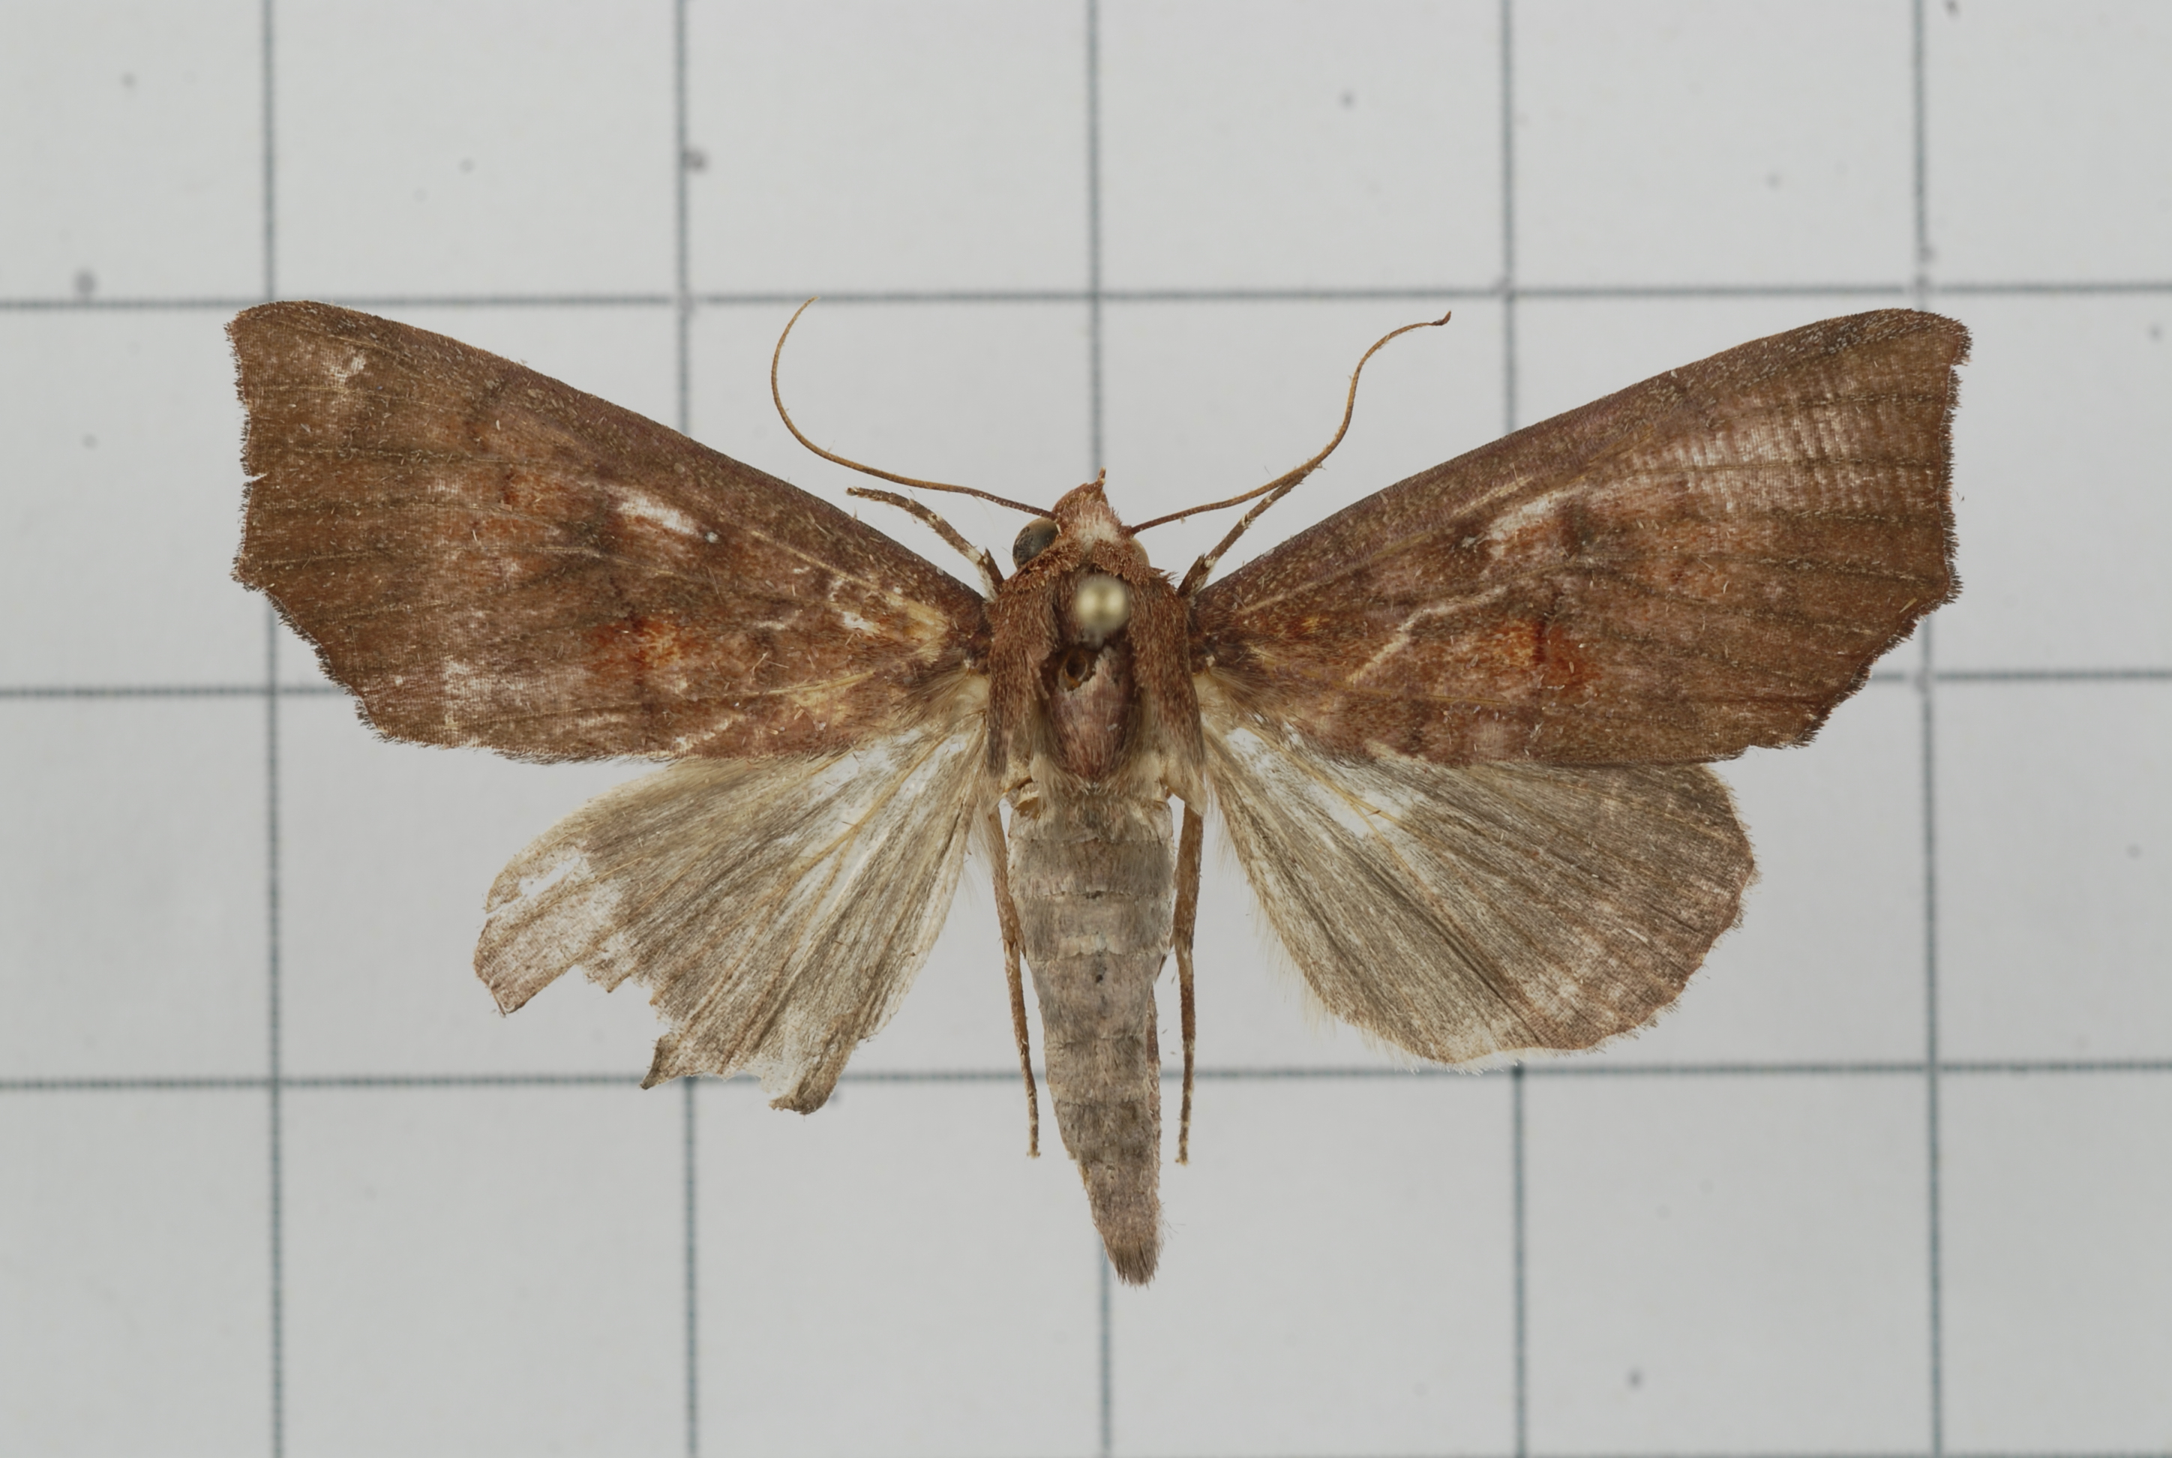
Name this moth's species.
Rusicada privata
